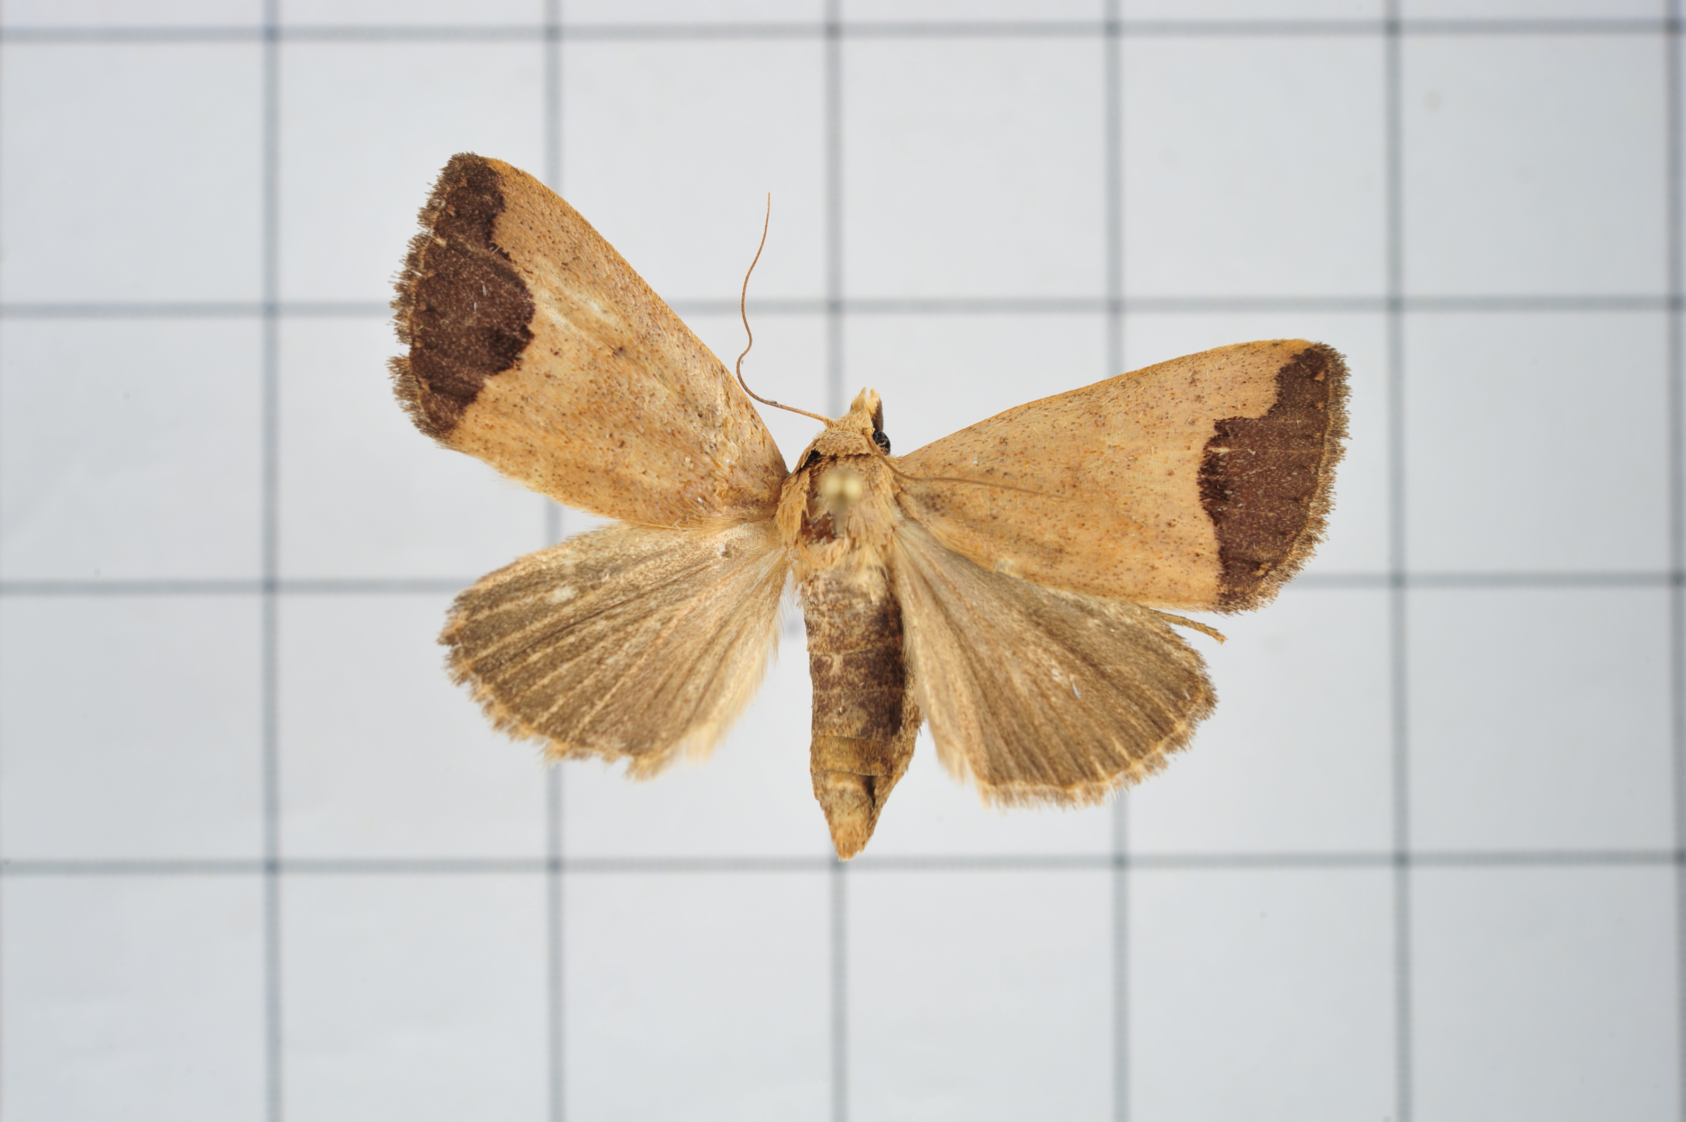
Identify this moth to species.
Bocula diffisa
